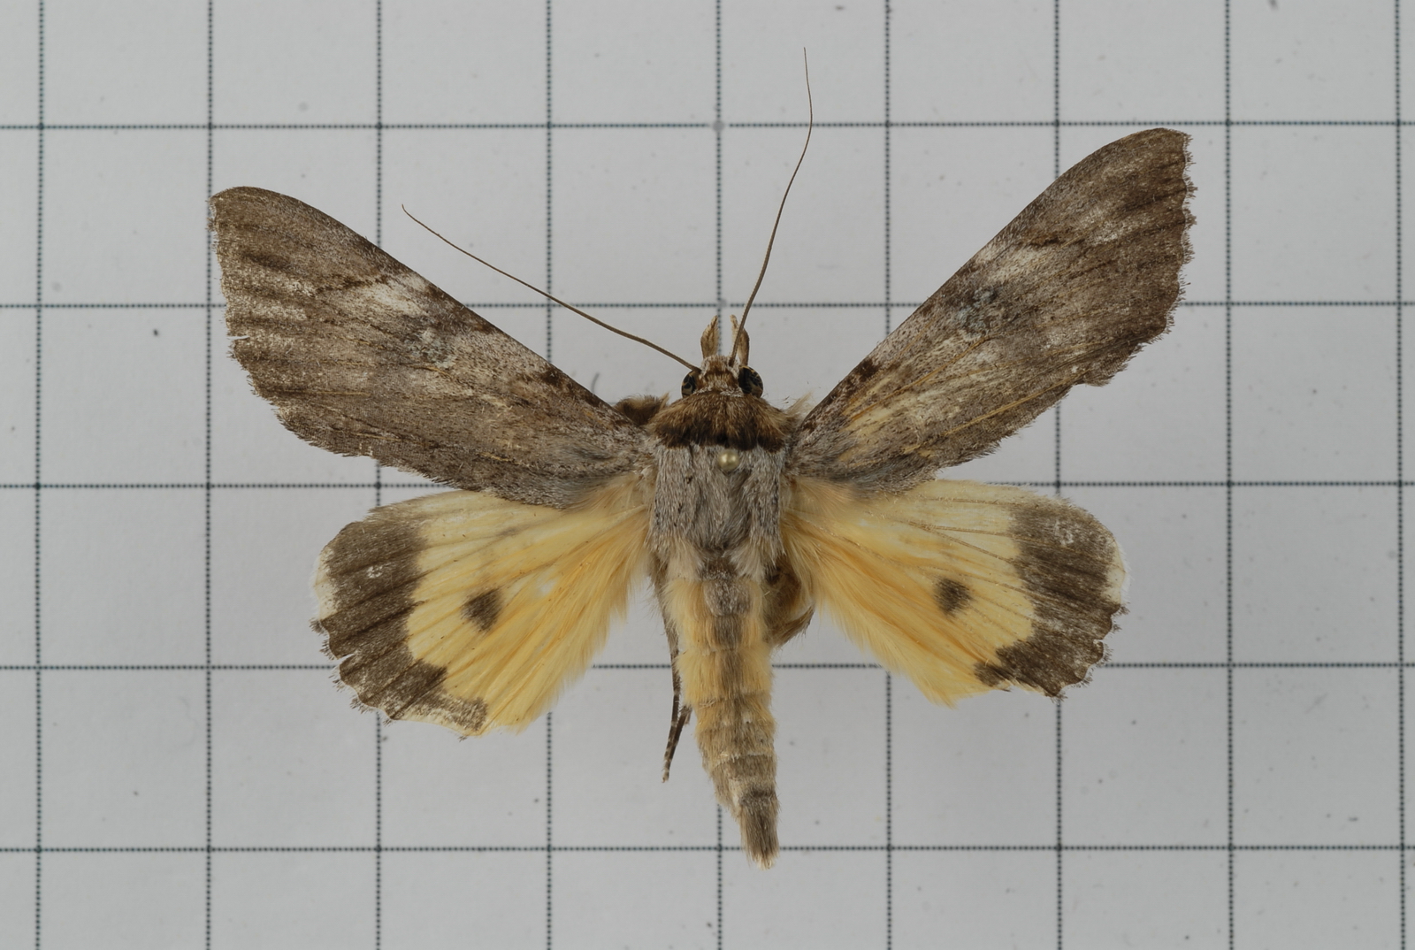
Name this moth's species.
Paracatocala macula macula
